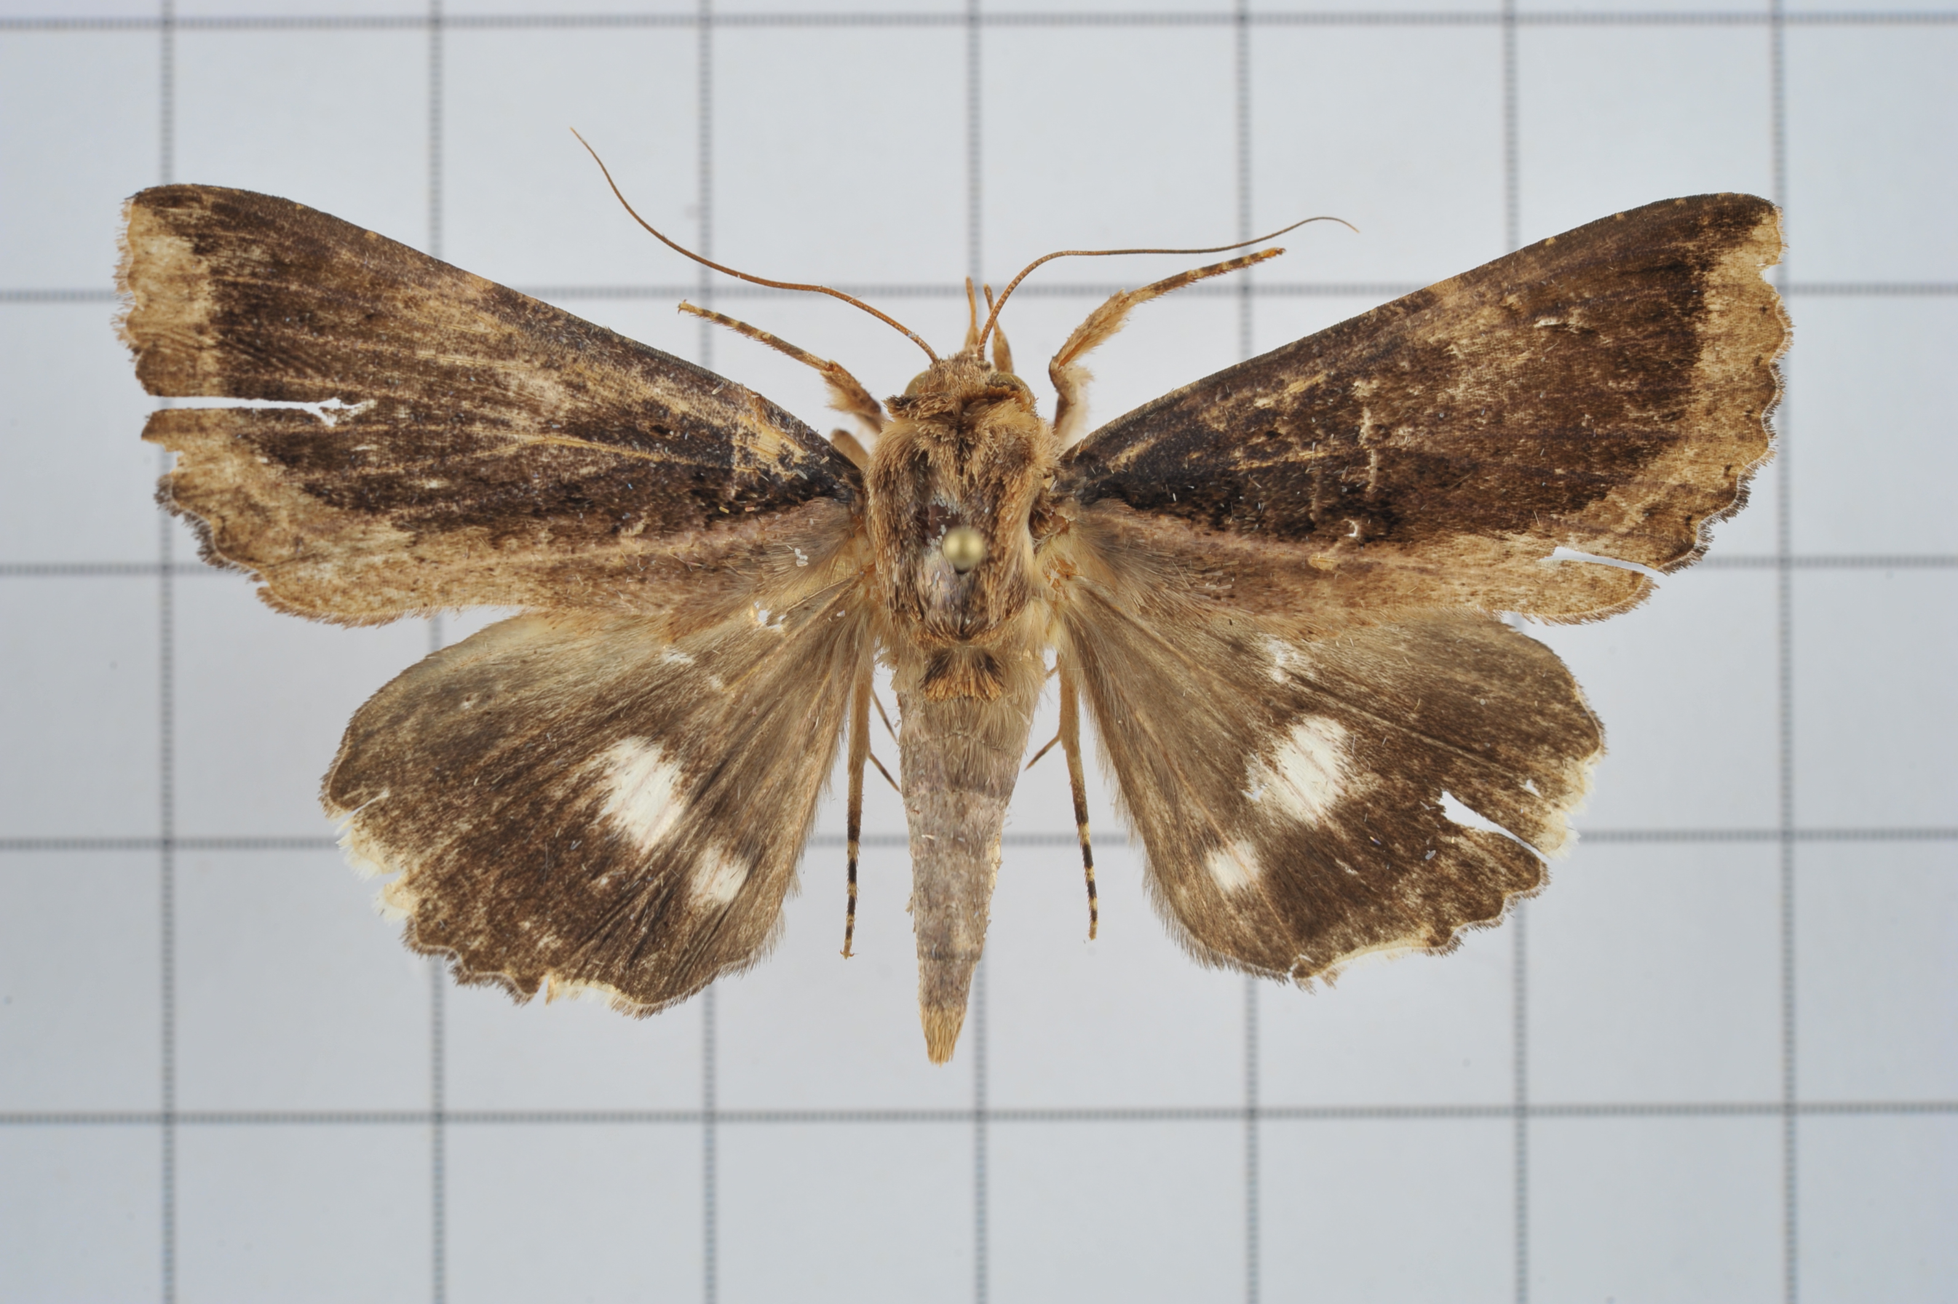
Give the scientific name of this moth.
Ercheia cyllaria
